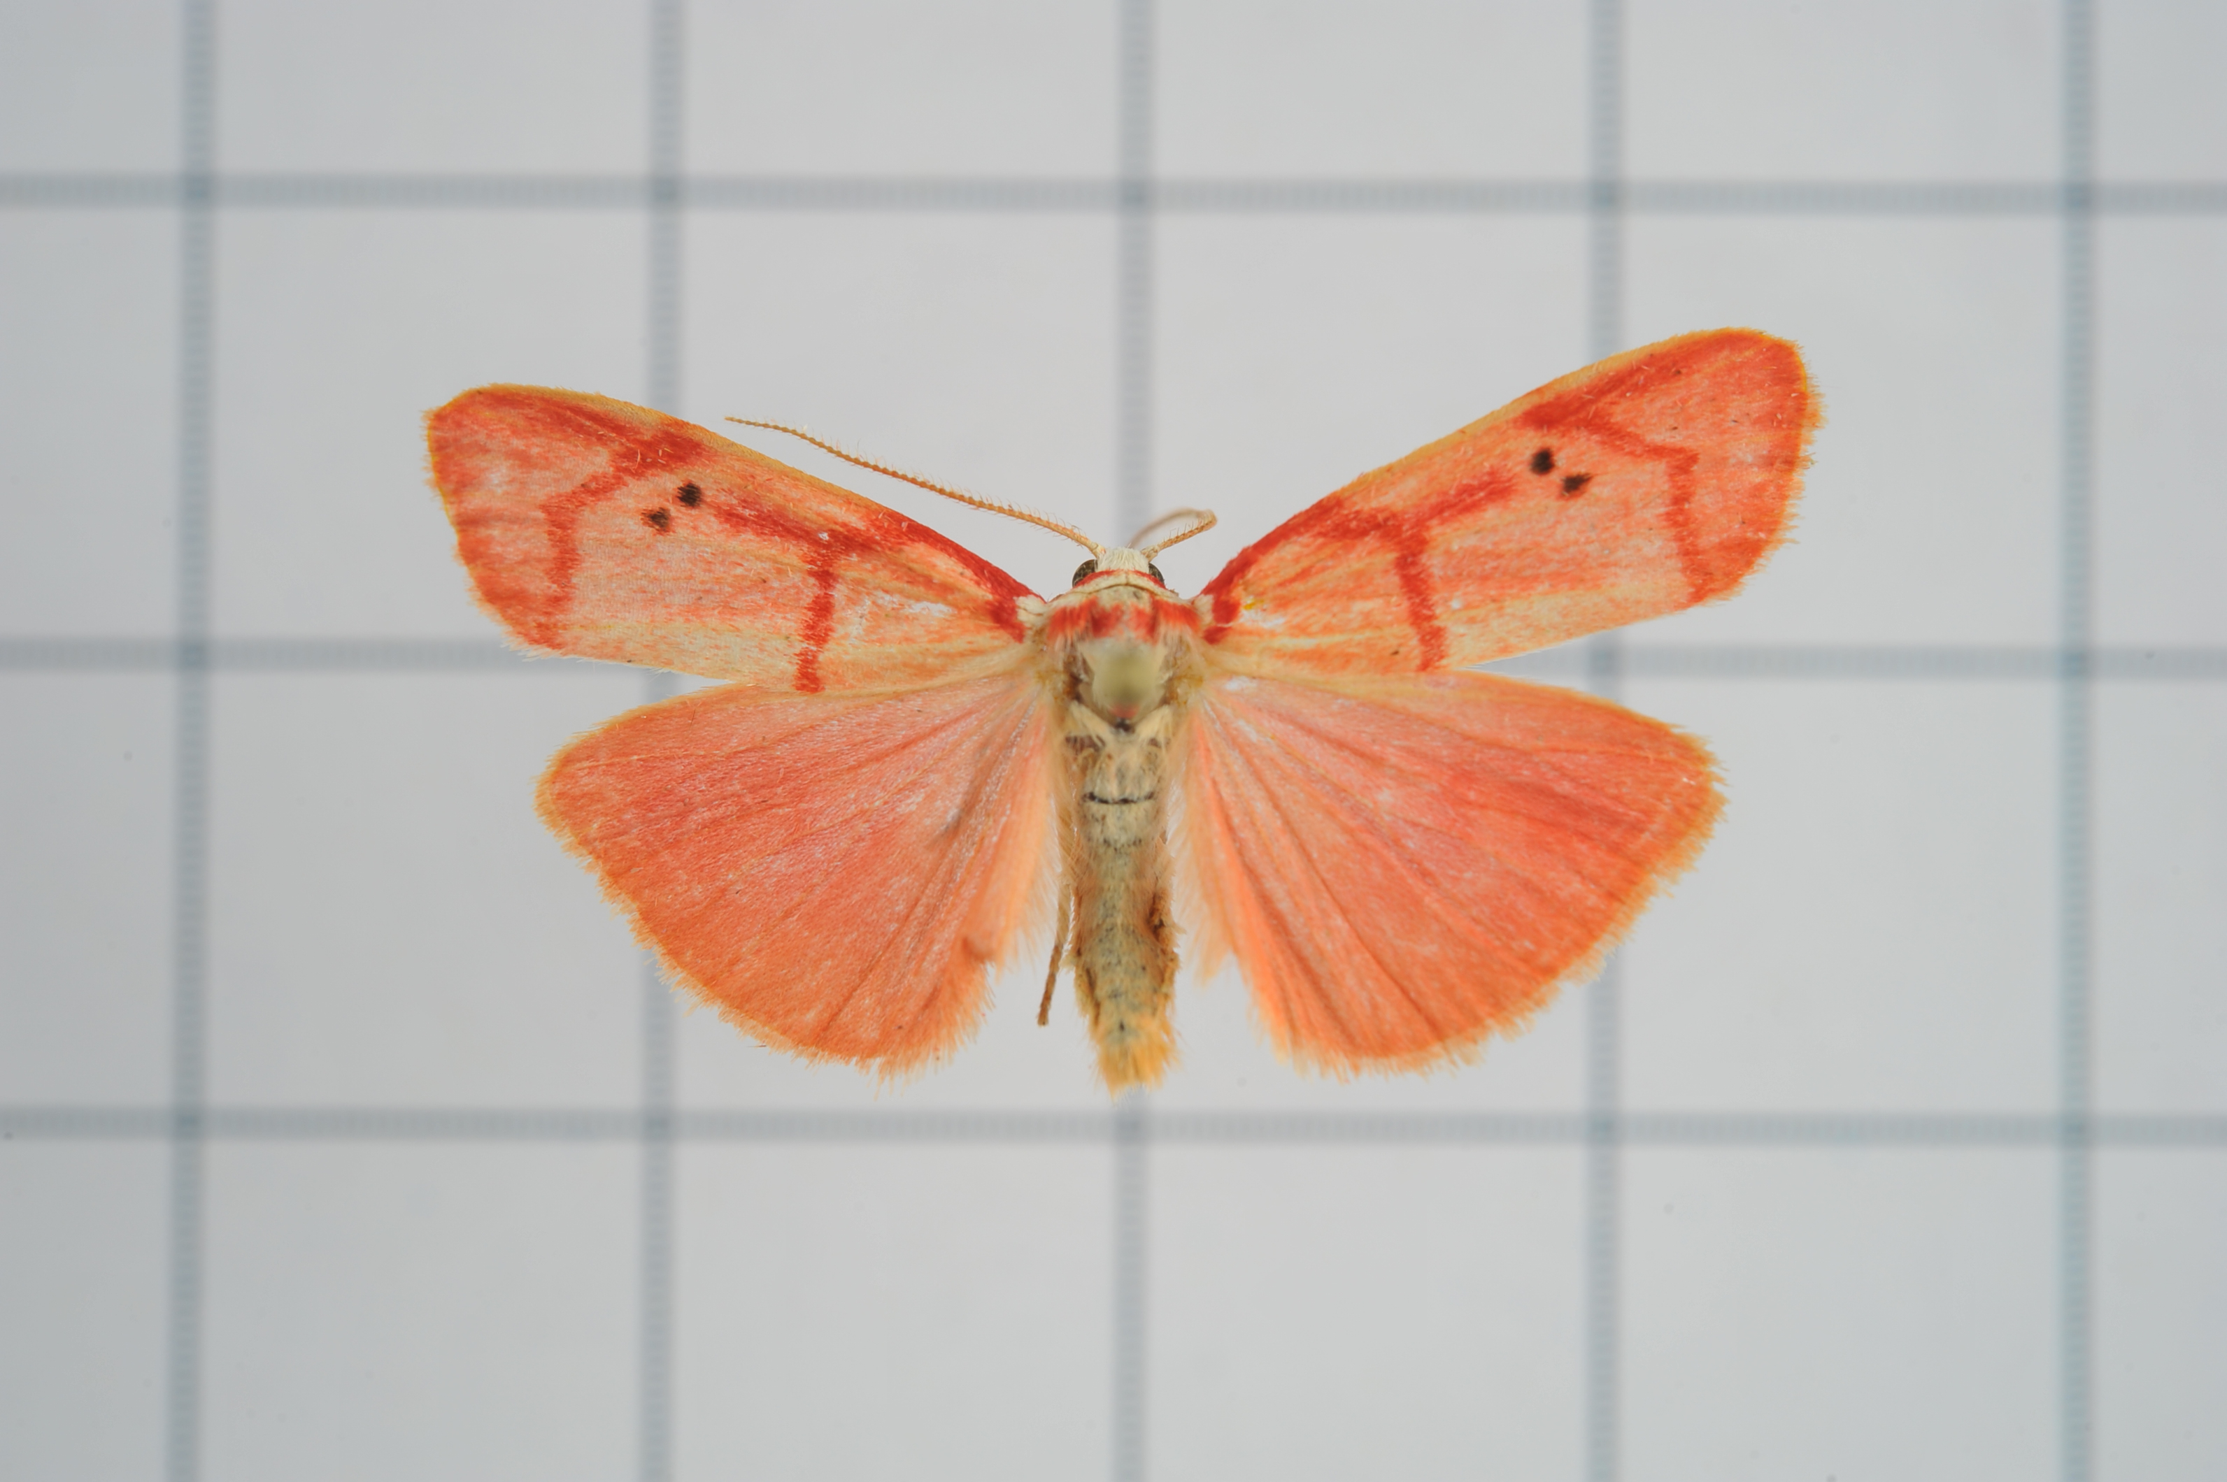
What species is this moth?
Cyana sanguinea
